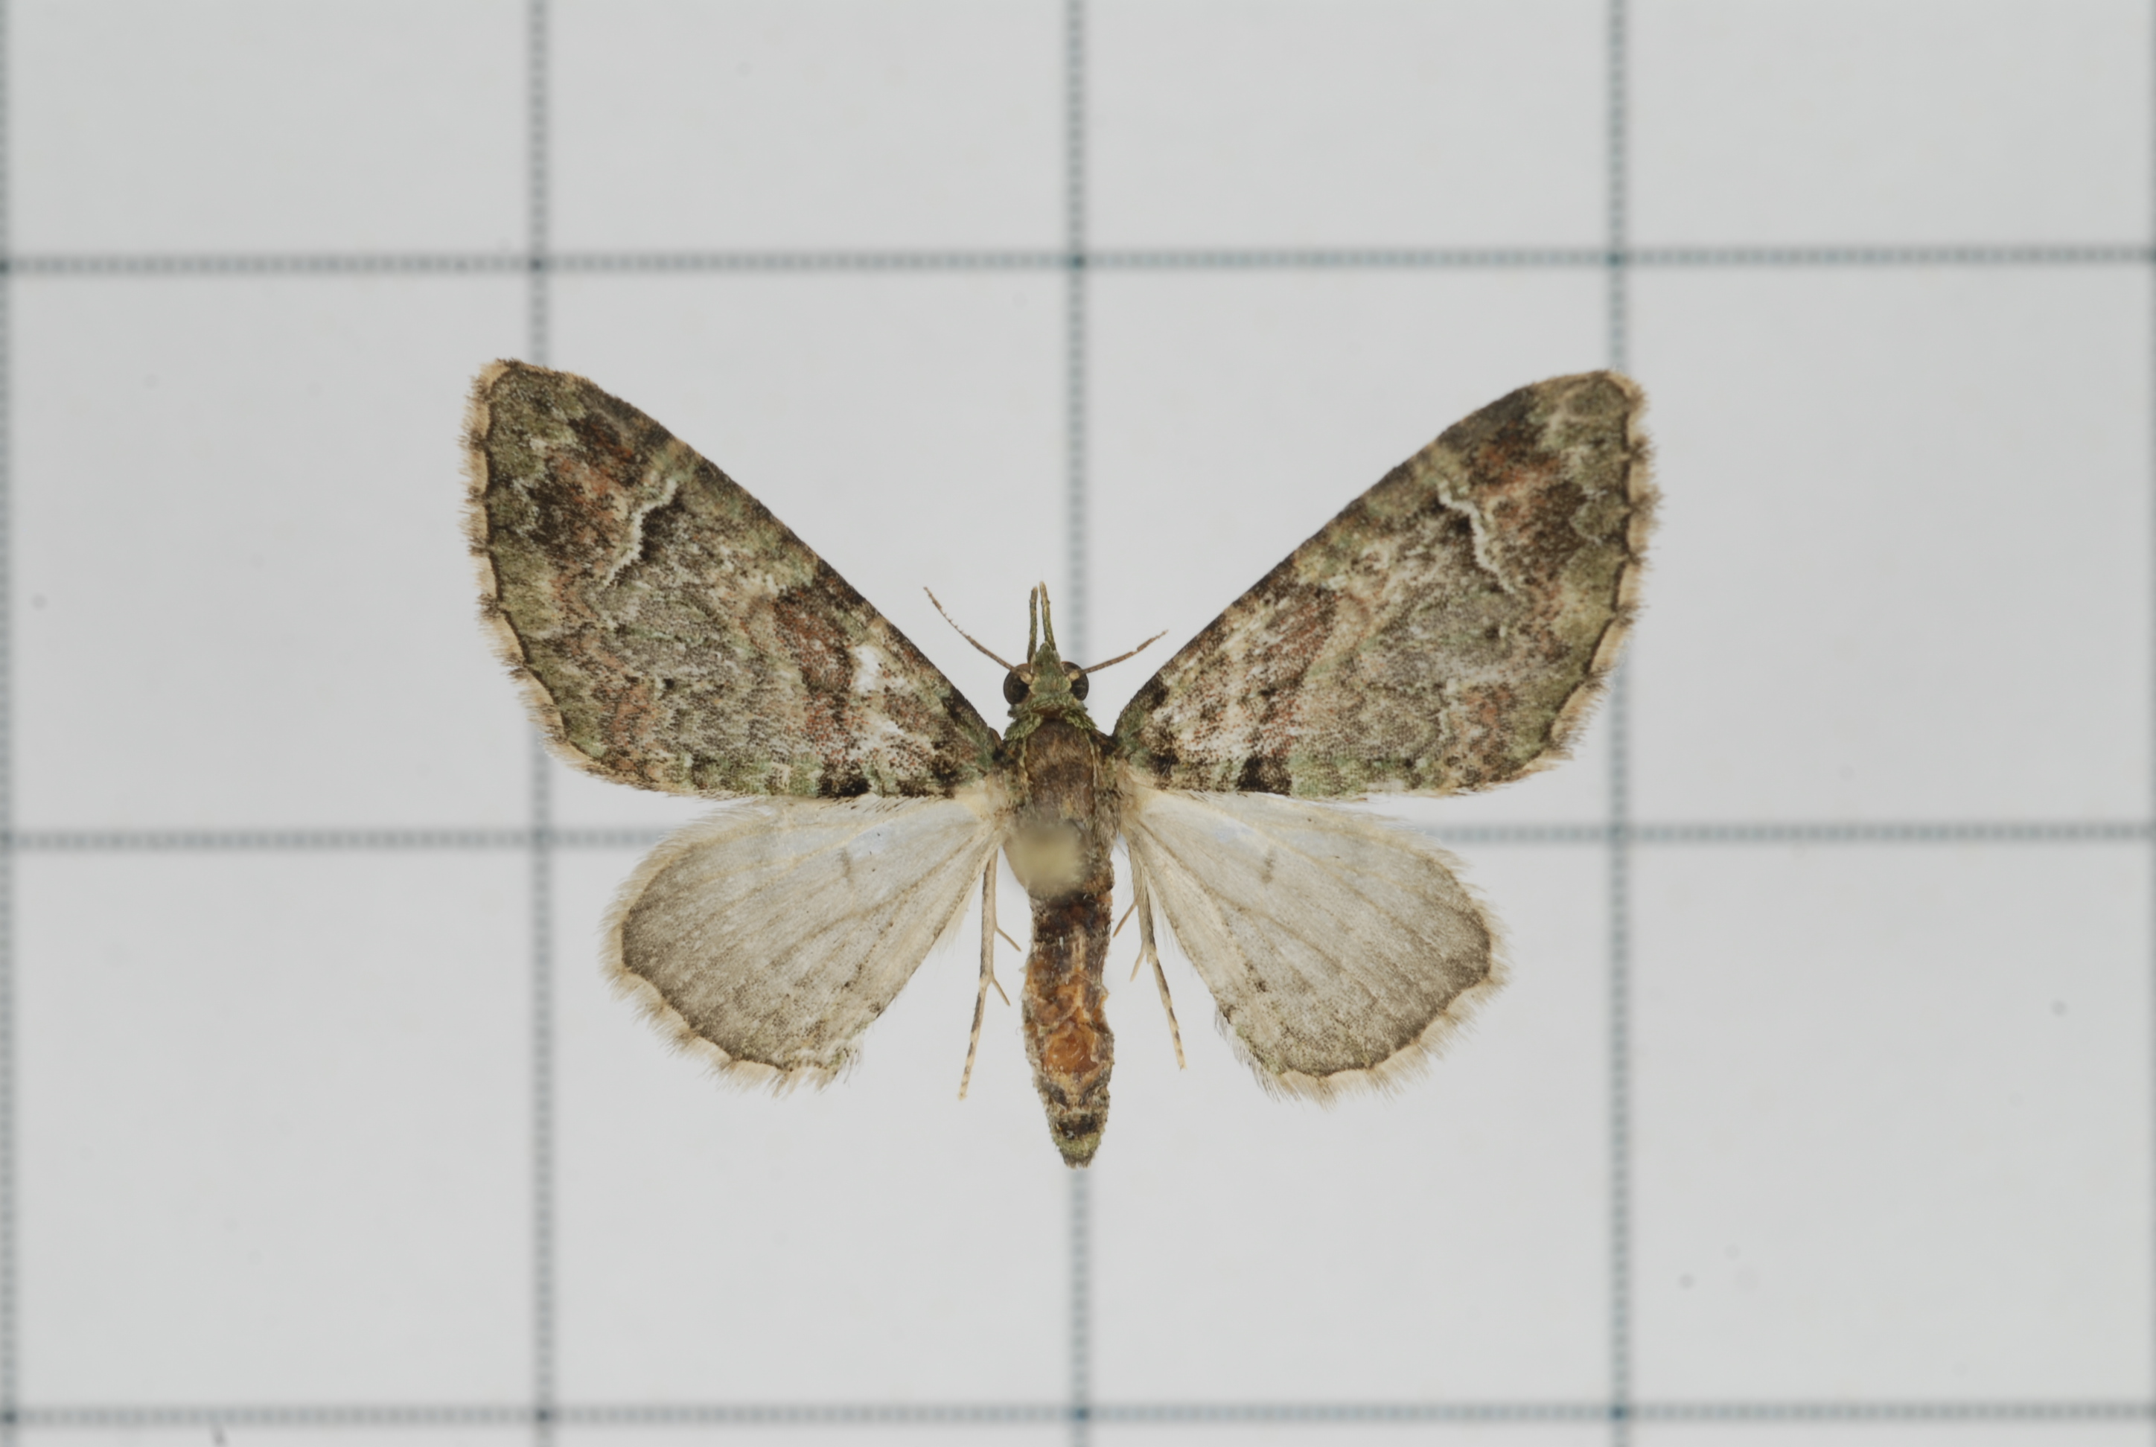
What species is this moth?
Syncosmia bicornuta bicornuta
